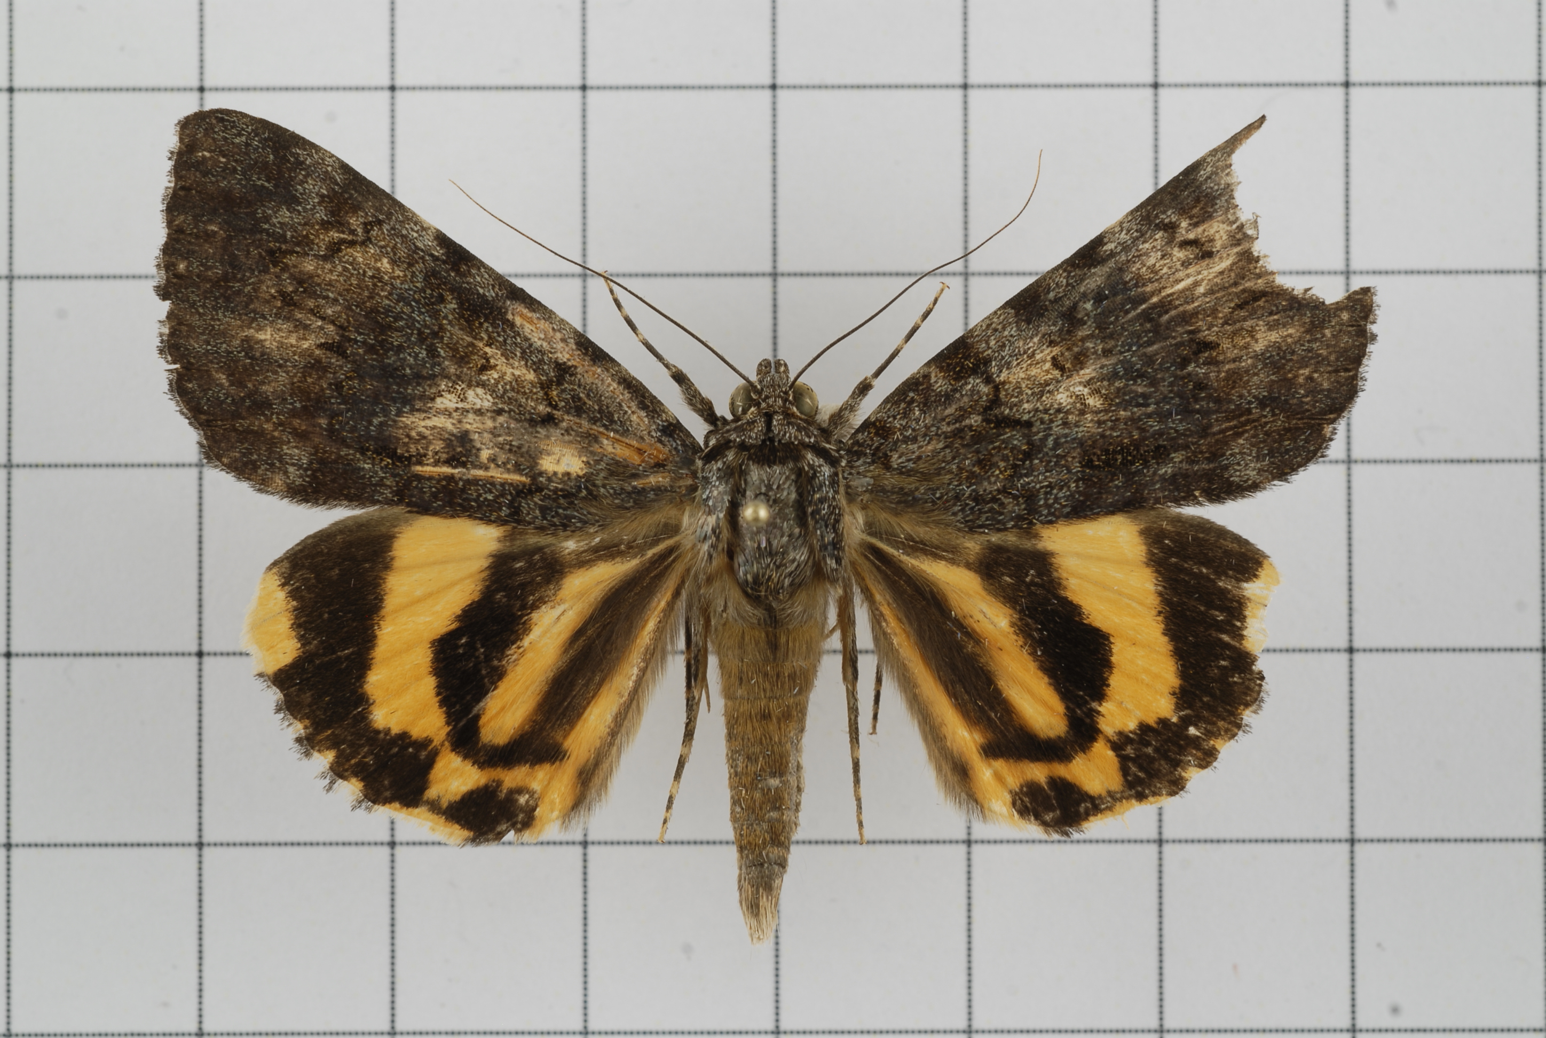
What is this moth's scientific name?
Catocala dejeani owadai
